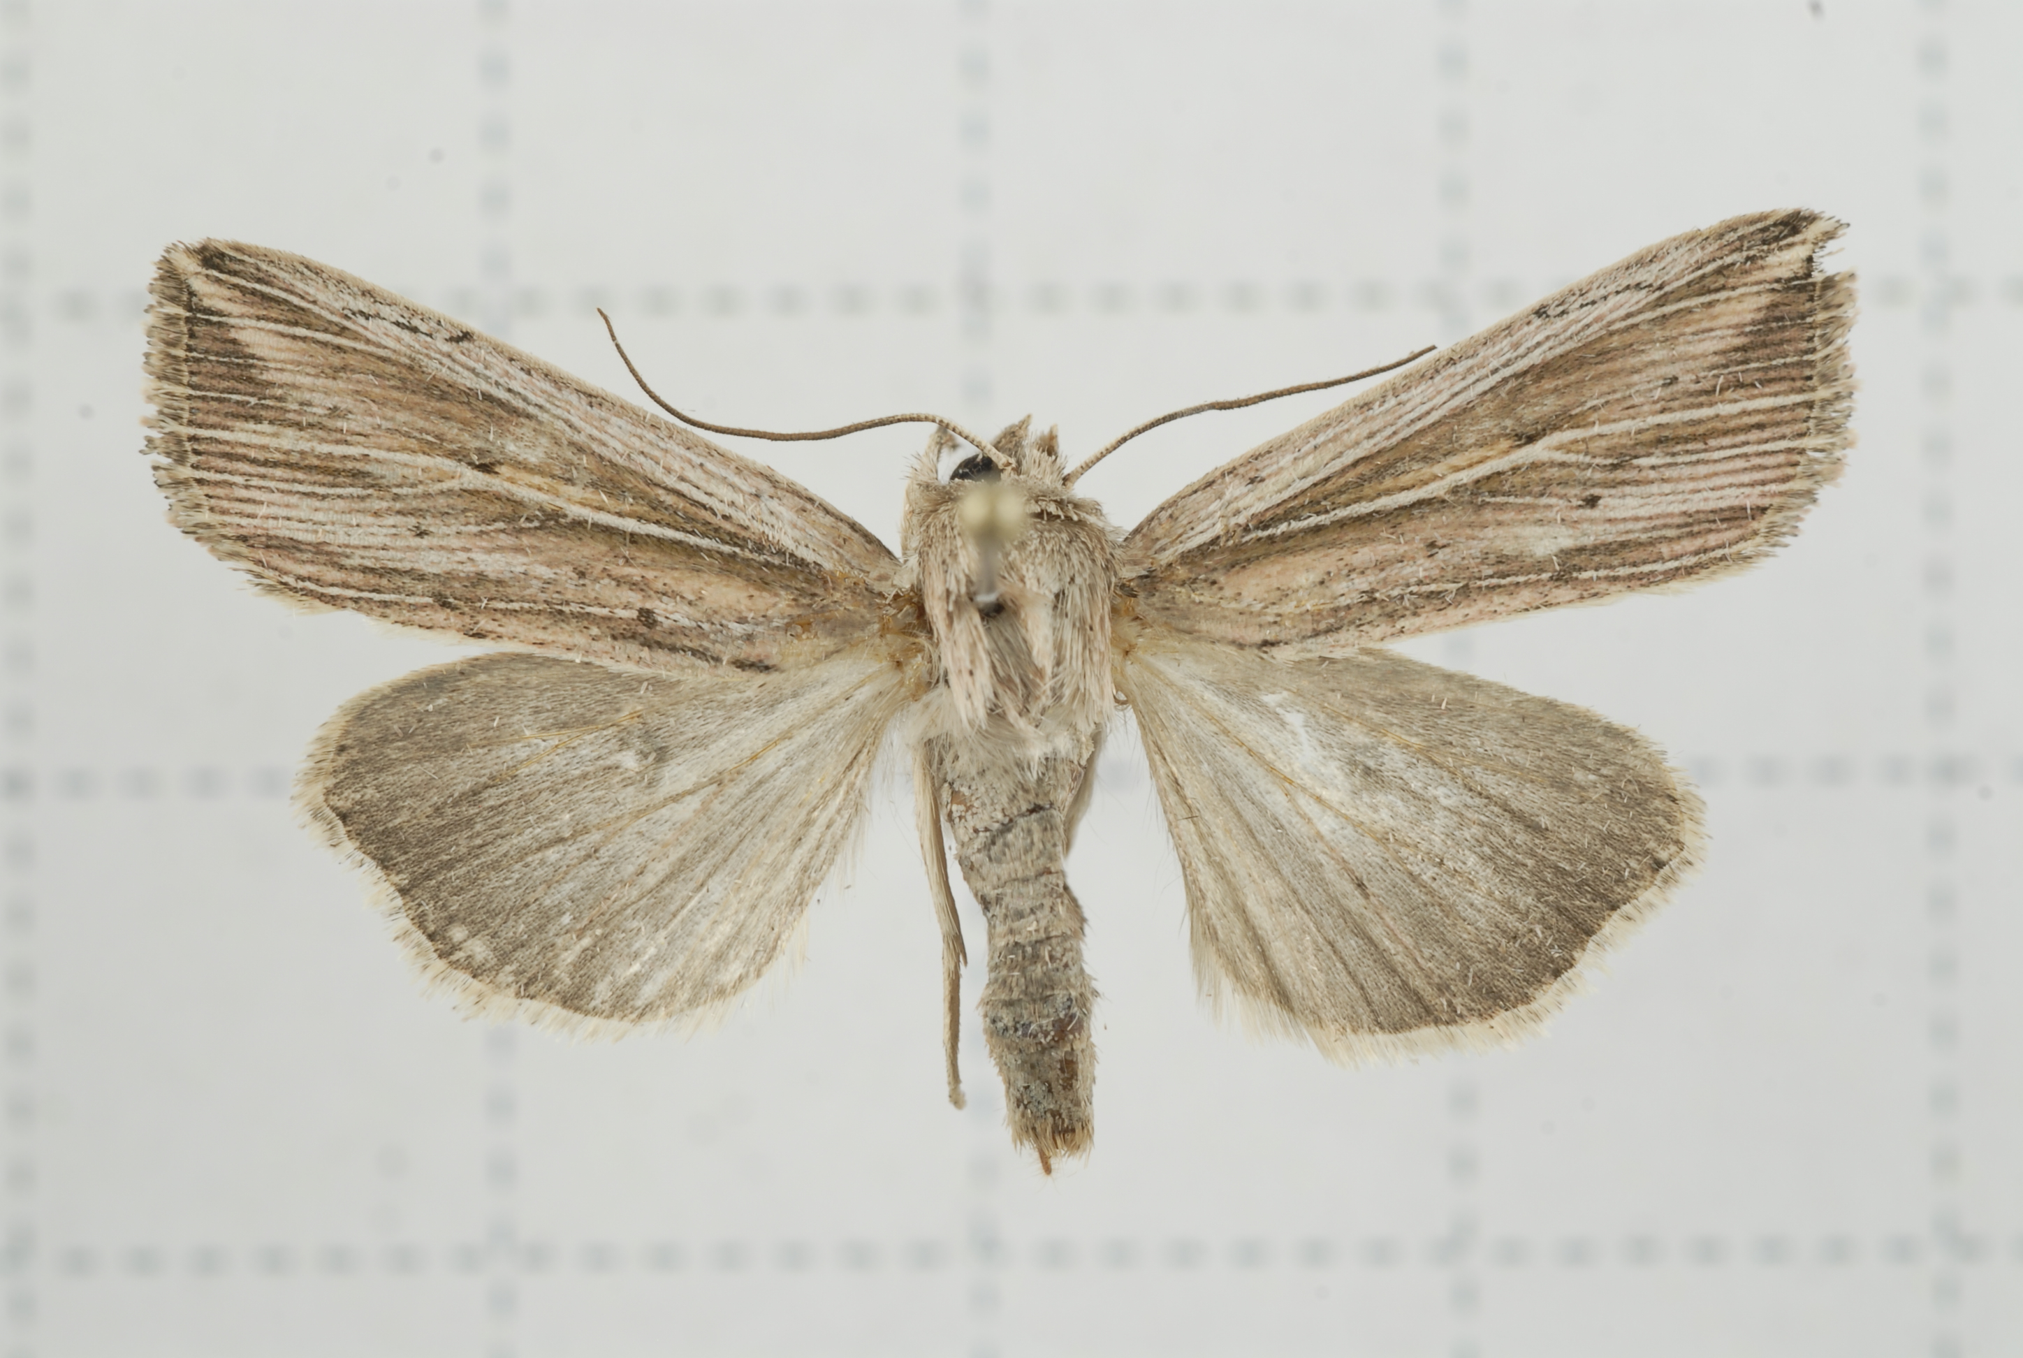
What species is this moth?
Mythimna martoni
